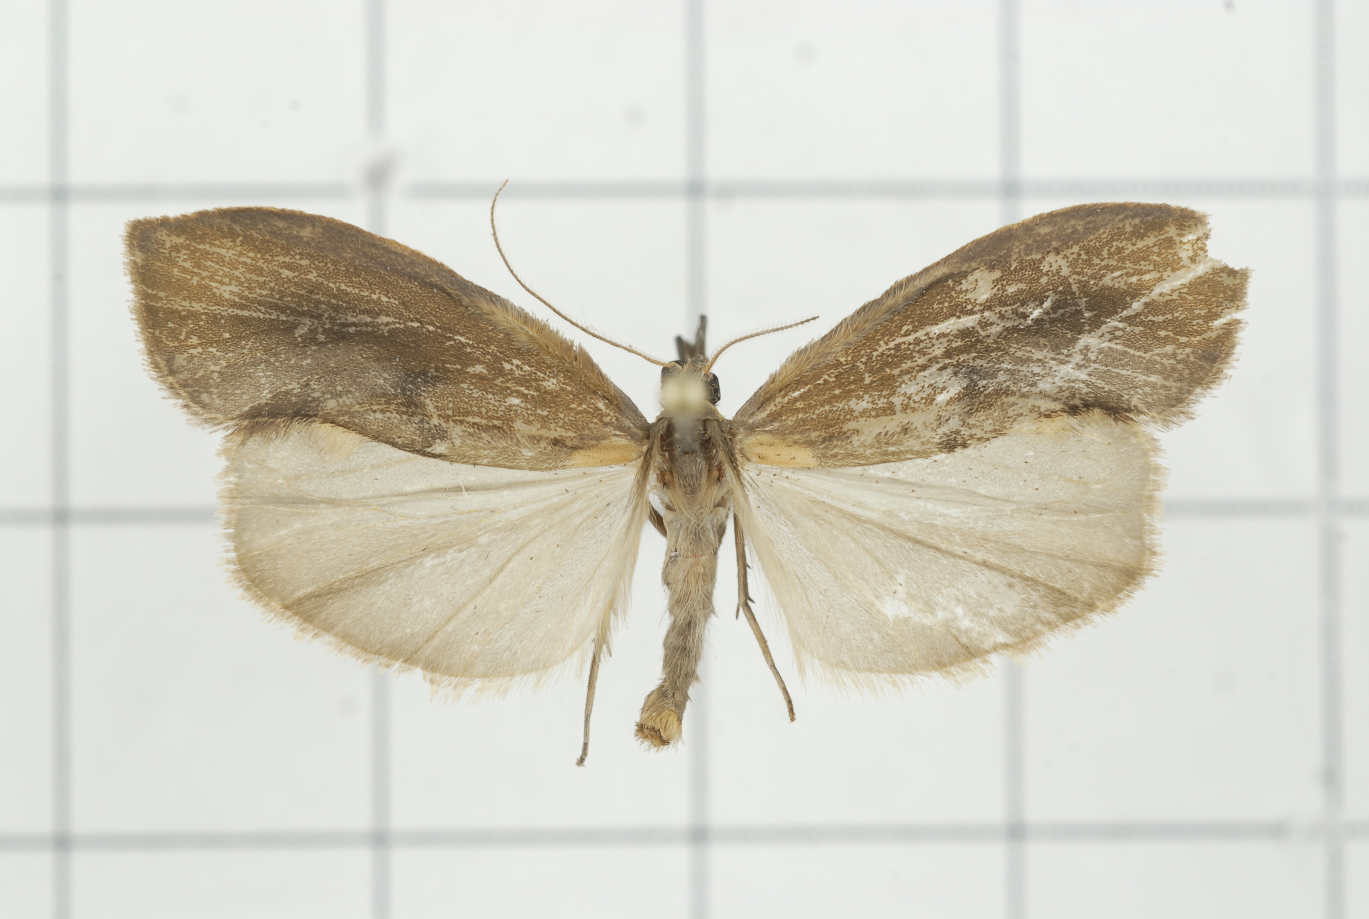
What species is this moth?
Gampola sinica
